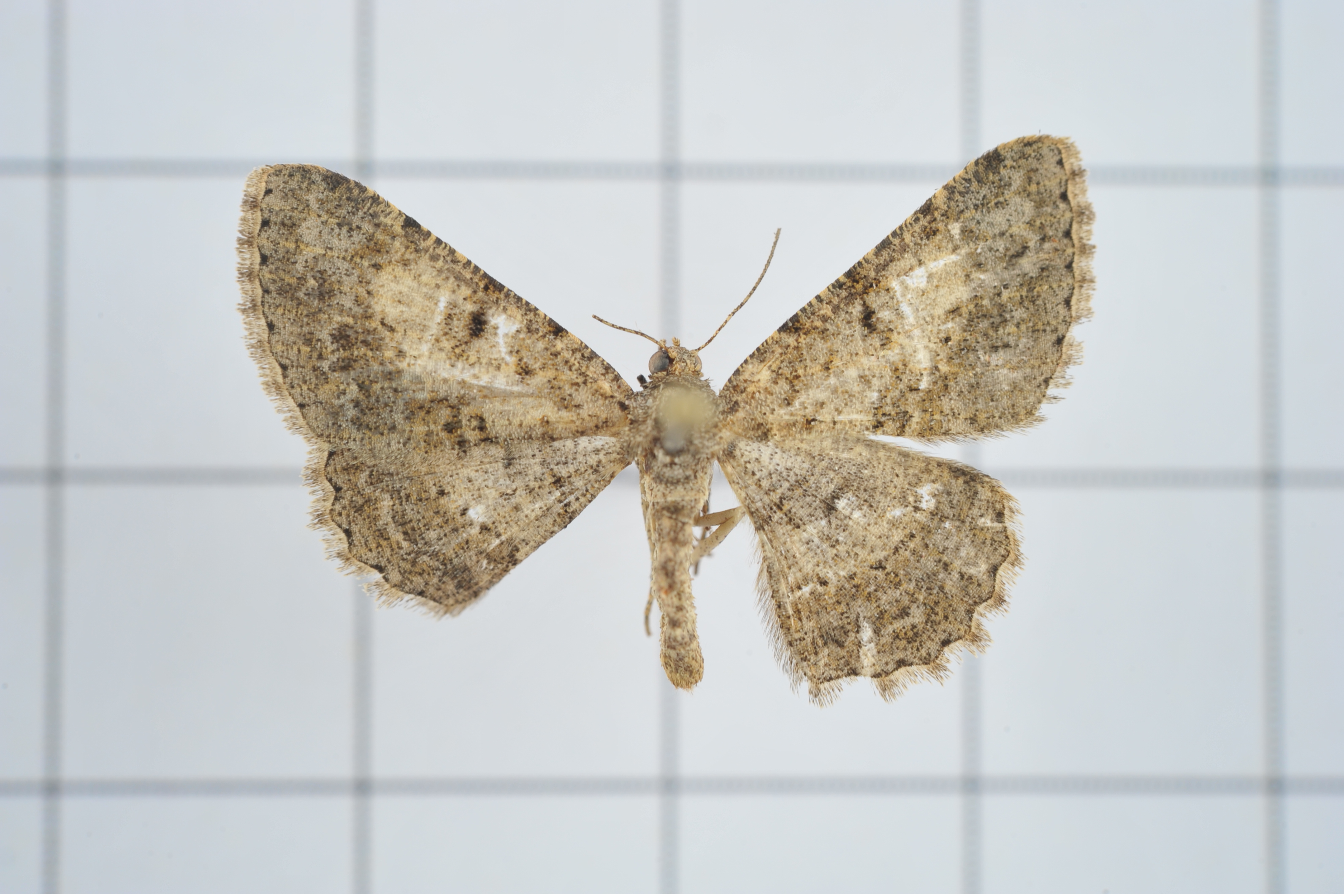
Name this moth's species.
Psilalcis breta rantaizana
